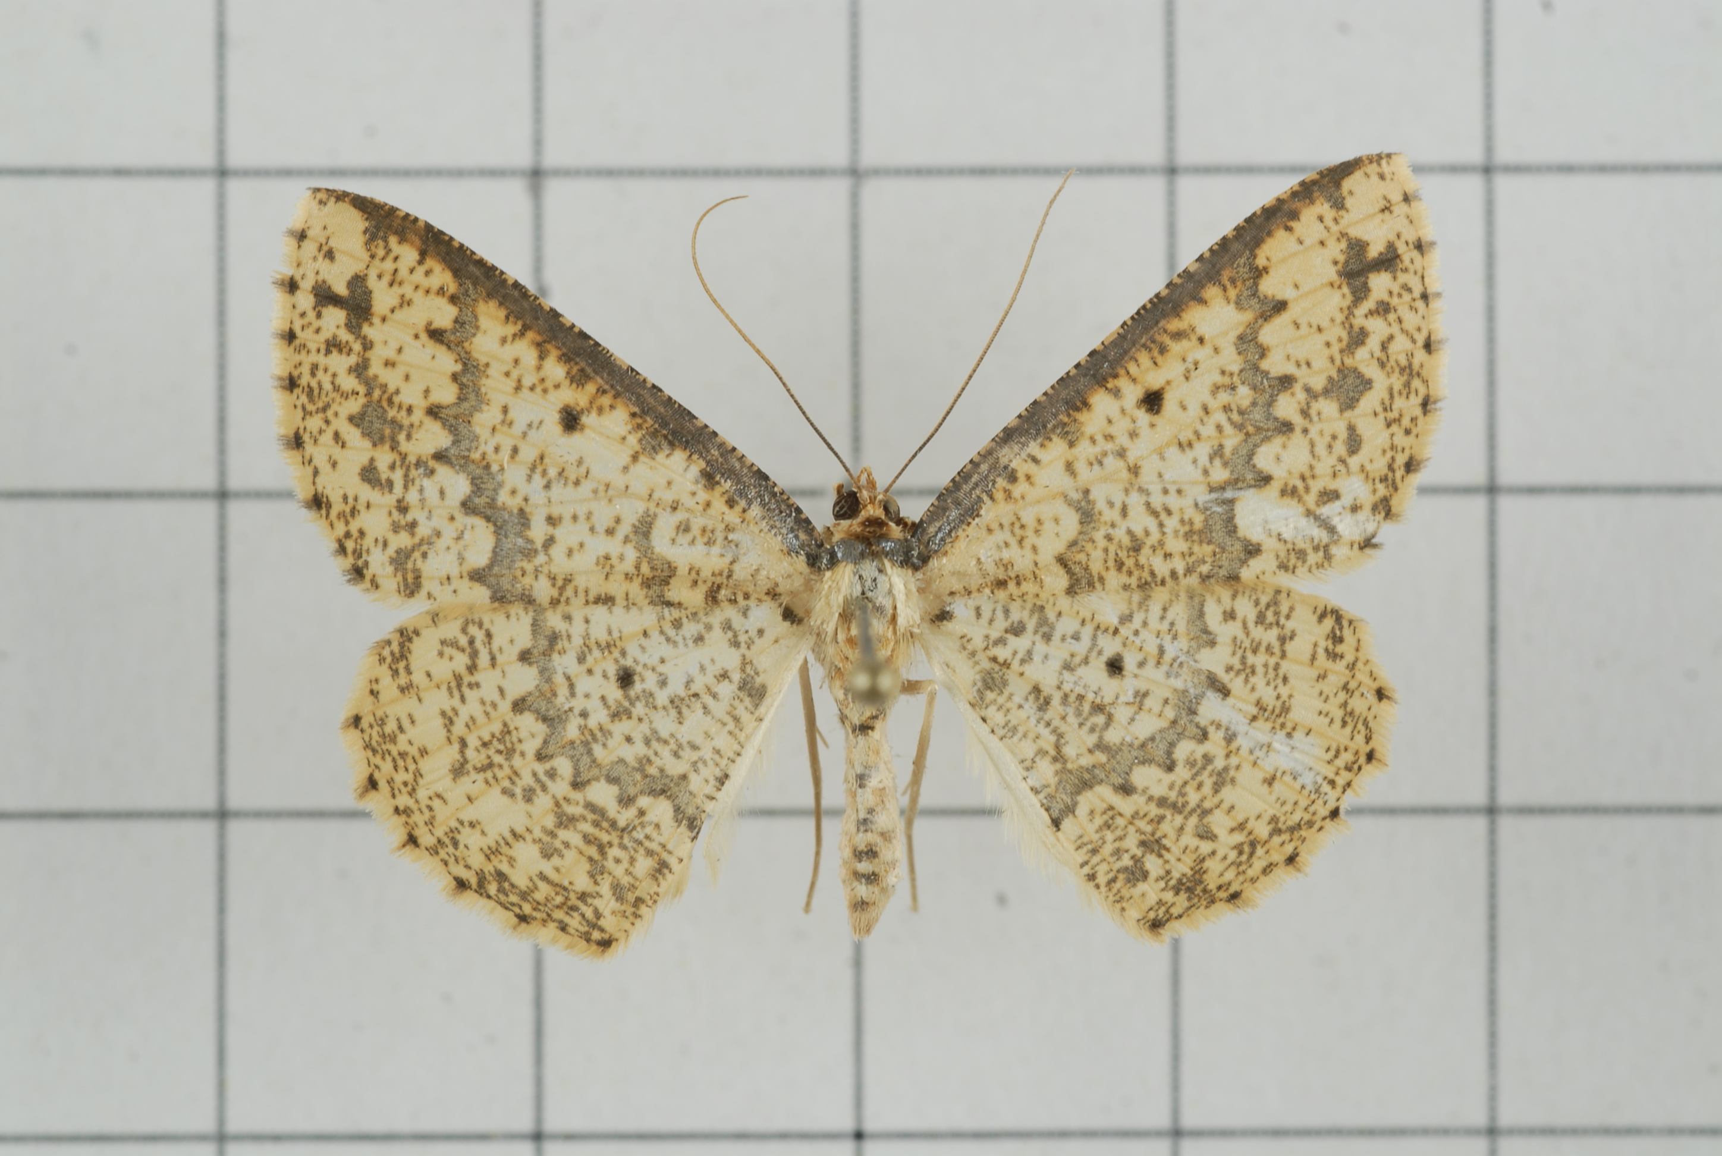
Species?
Synegia esther
